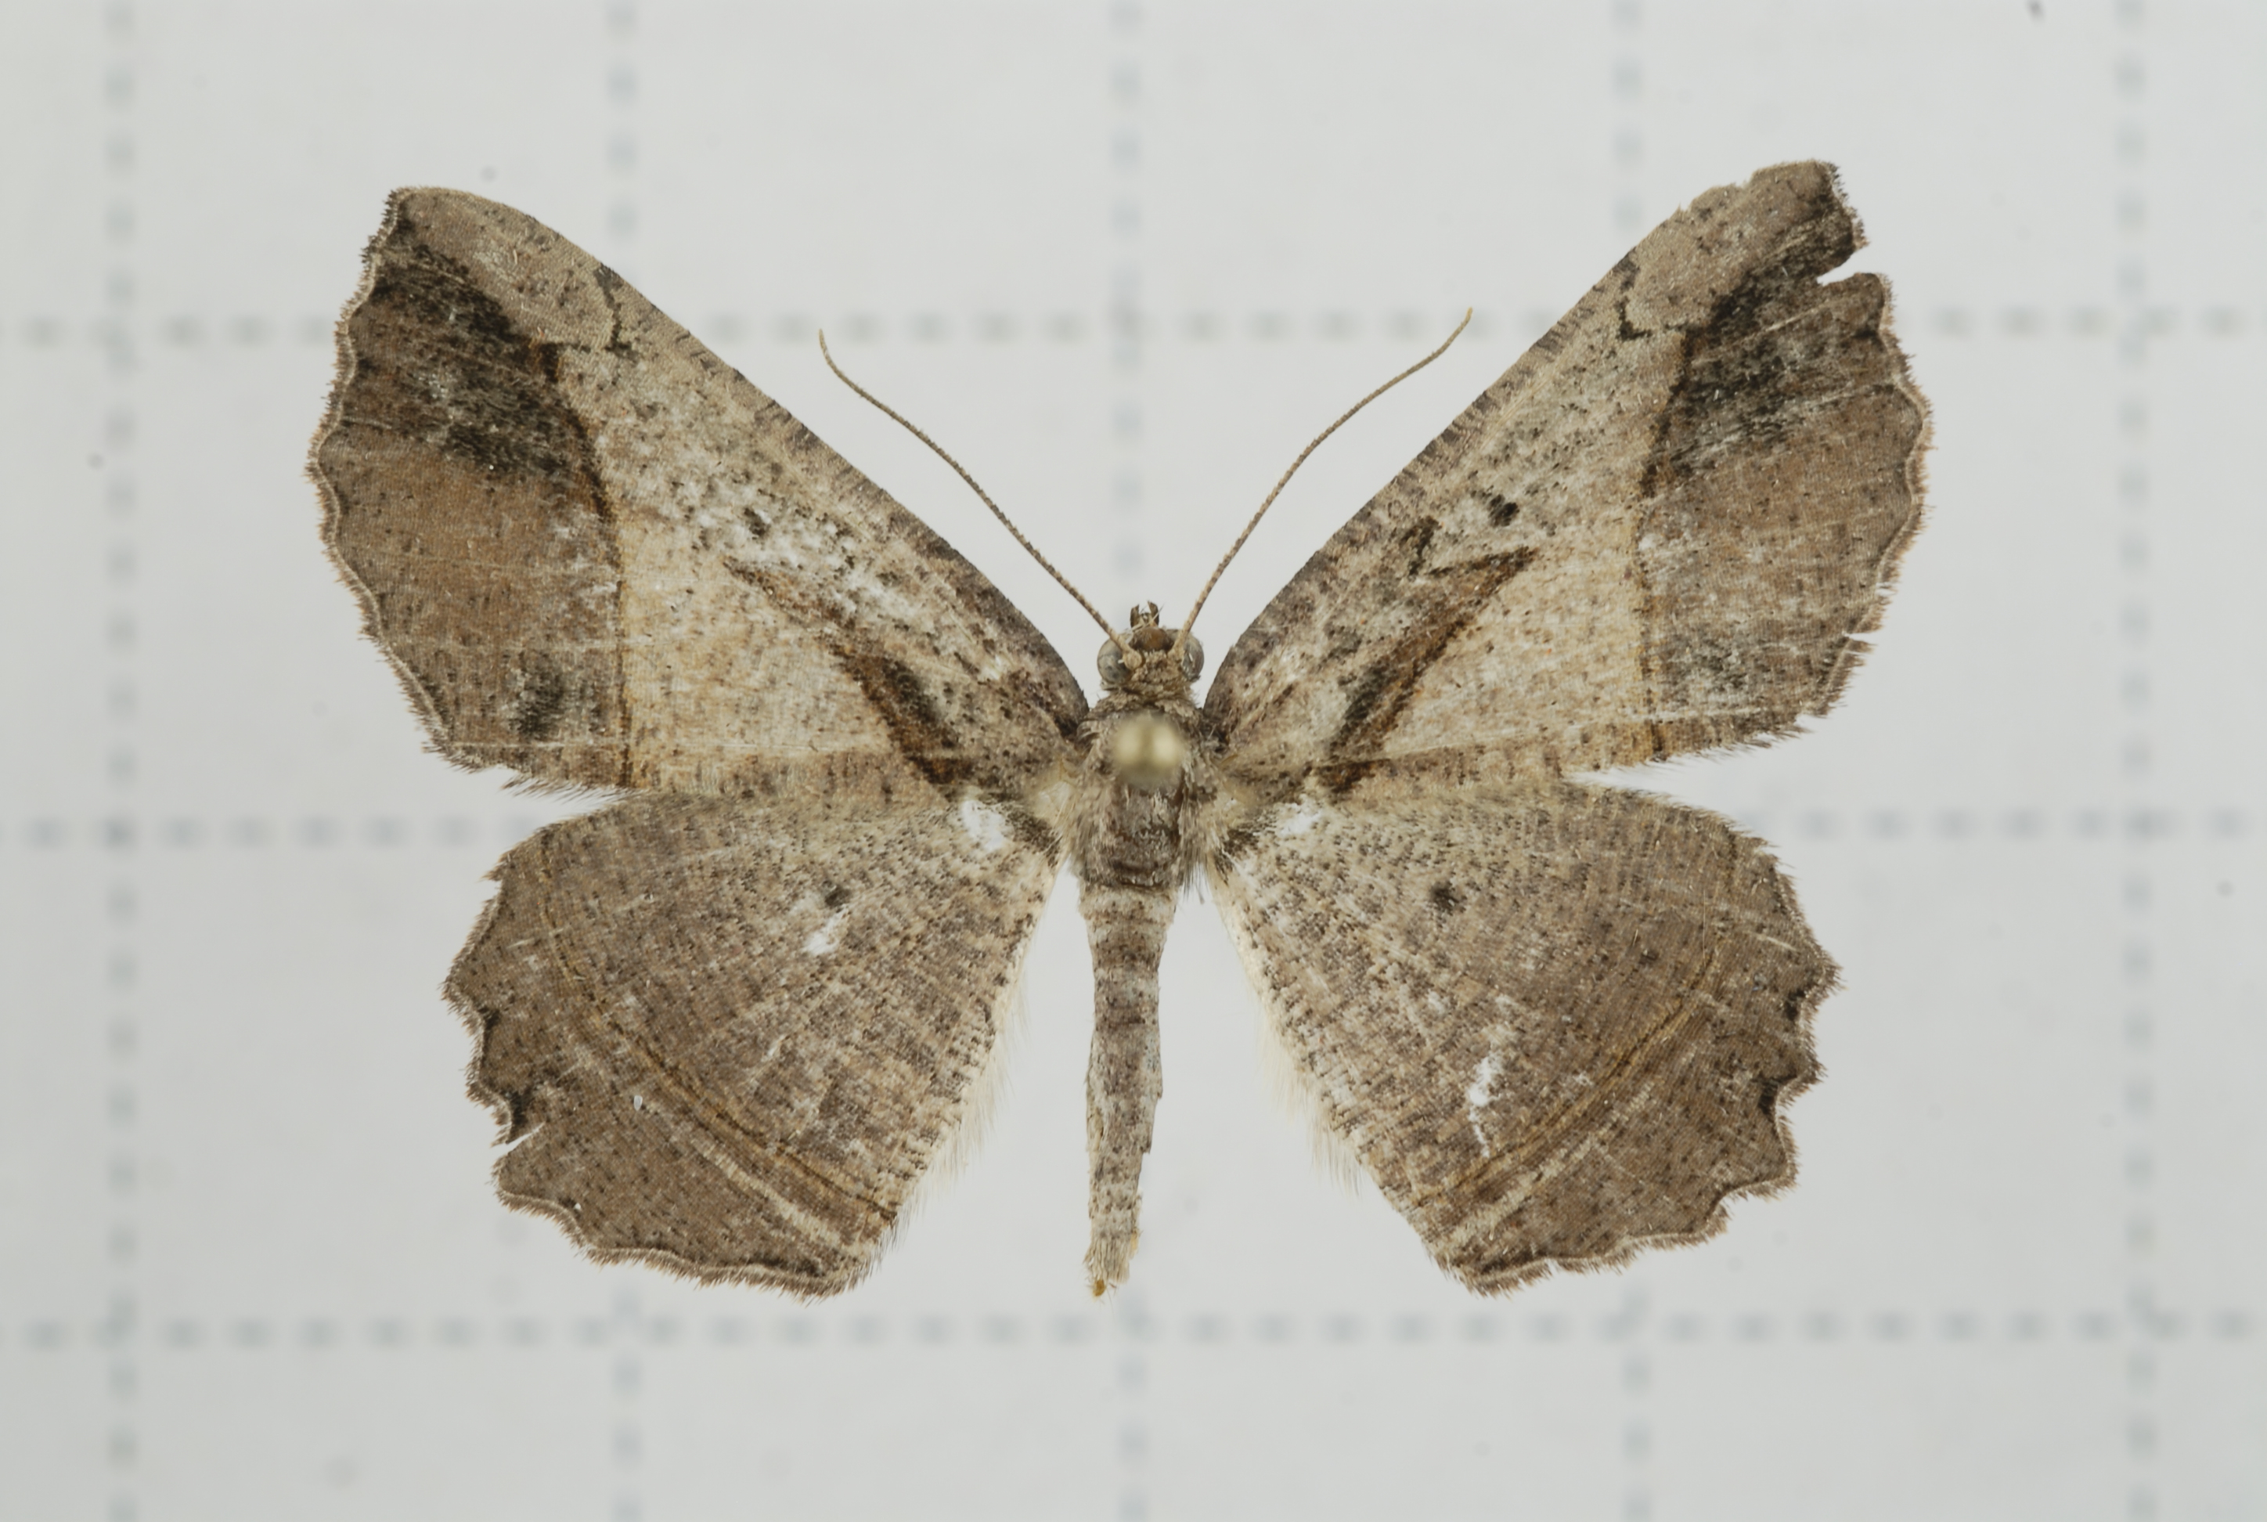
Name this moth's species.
Menophra taiwana
